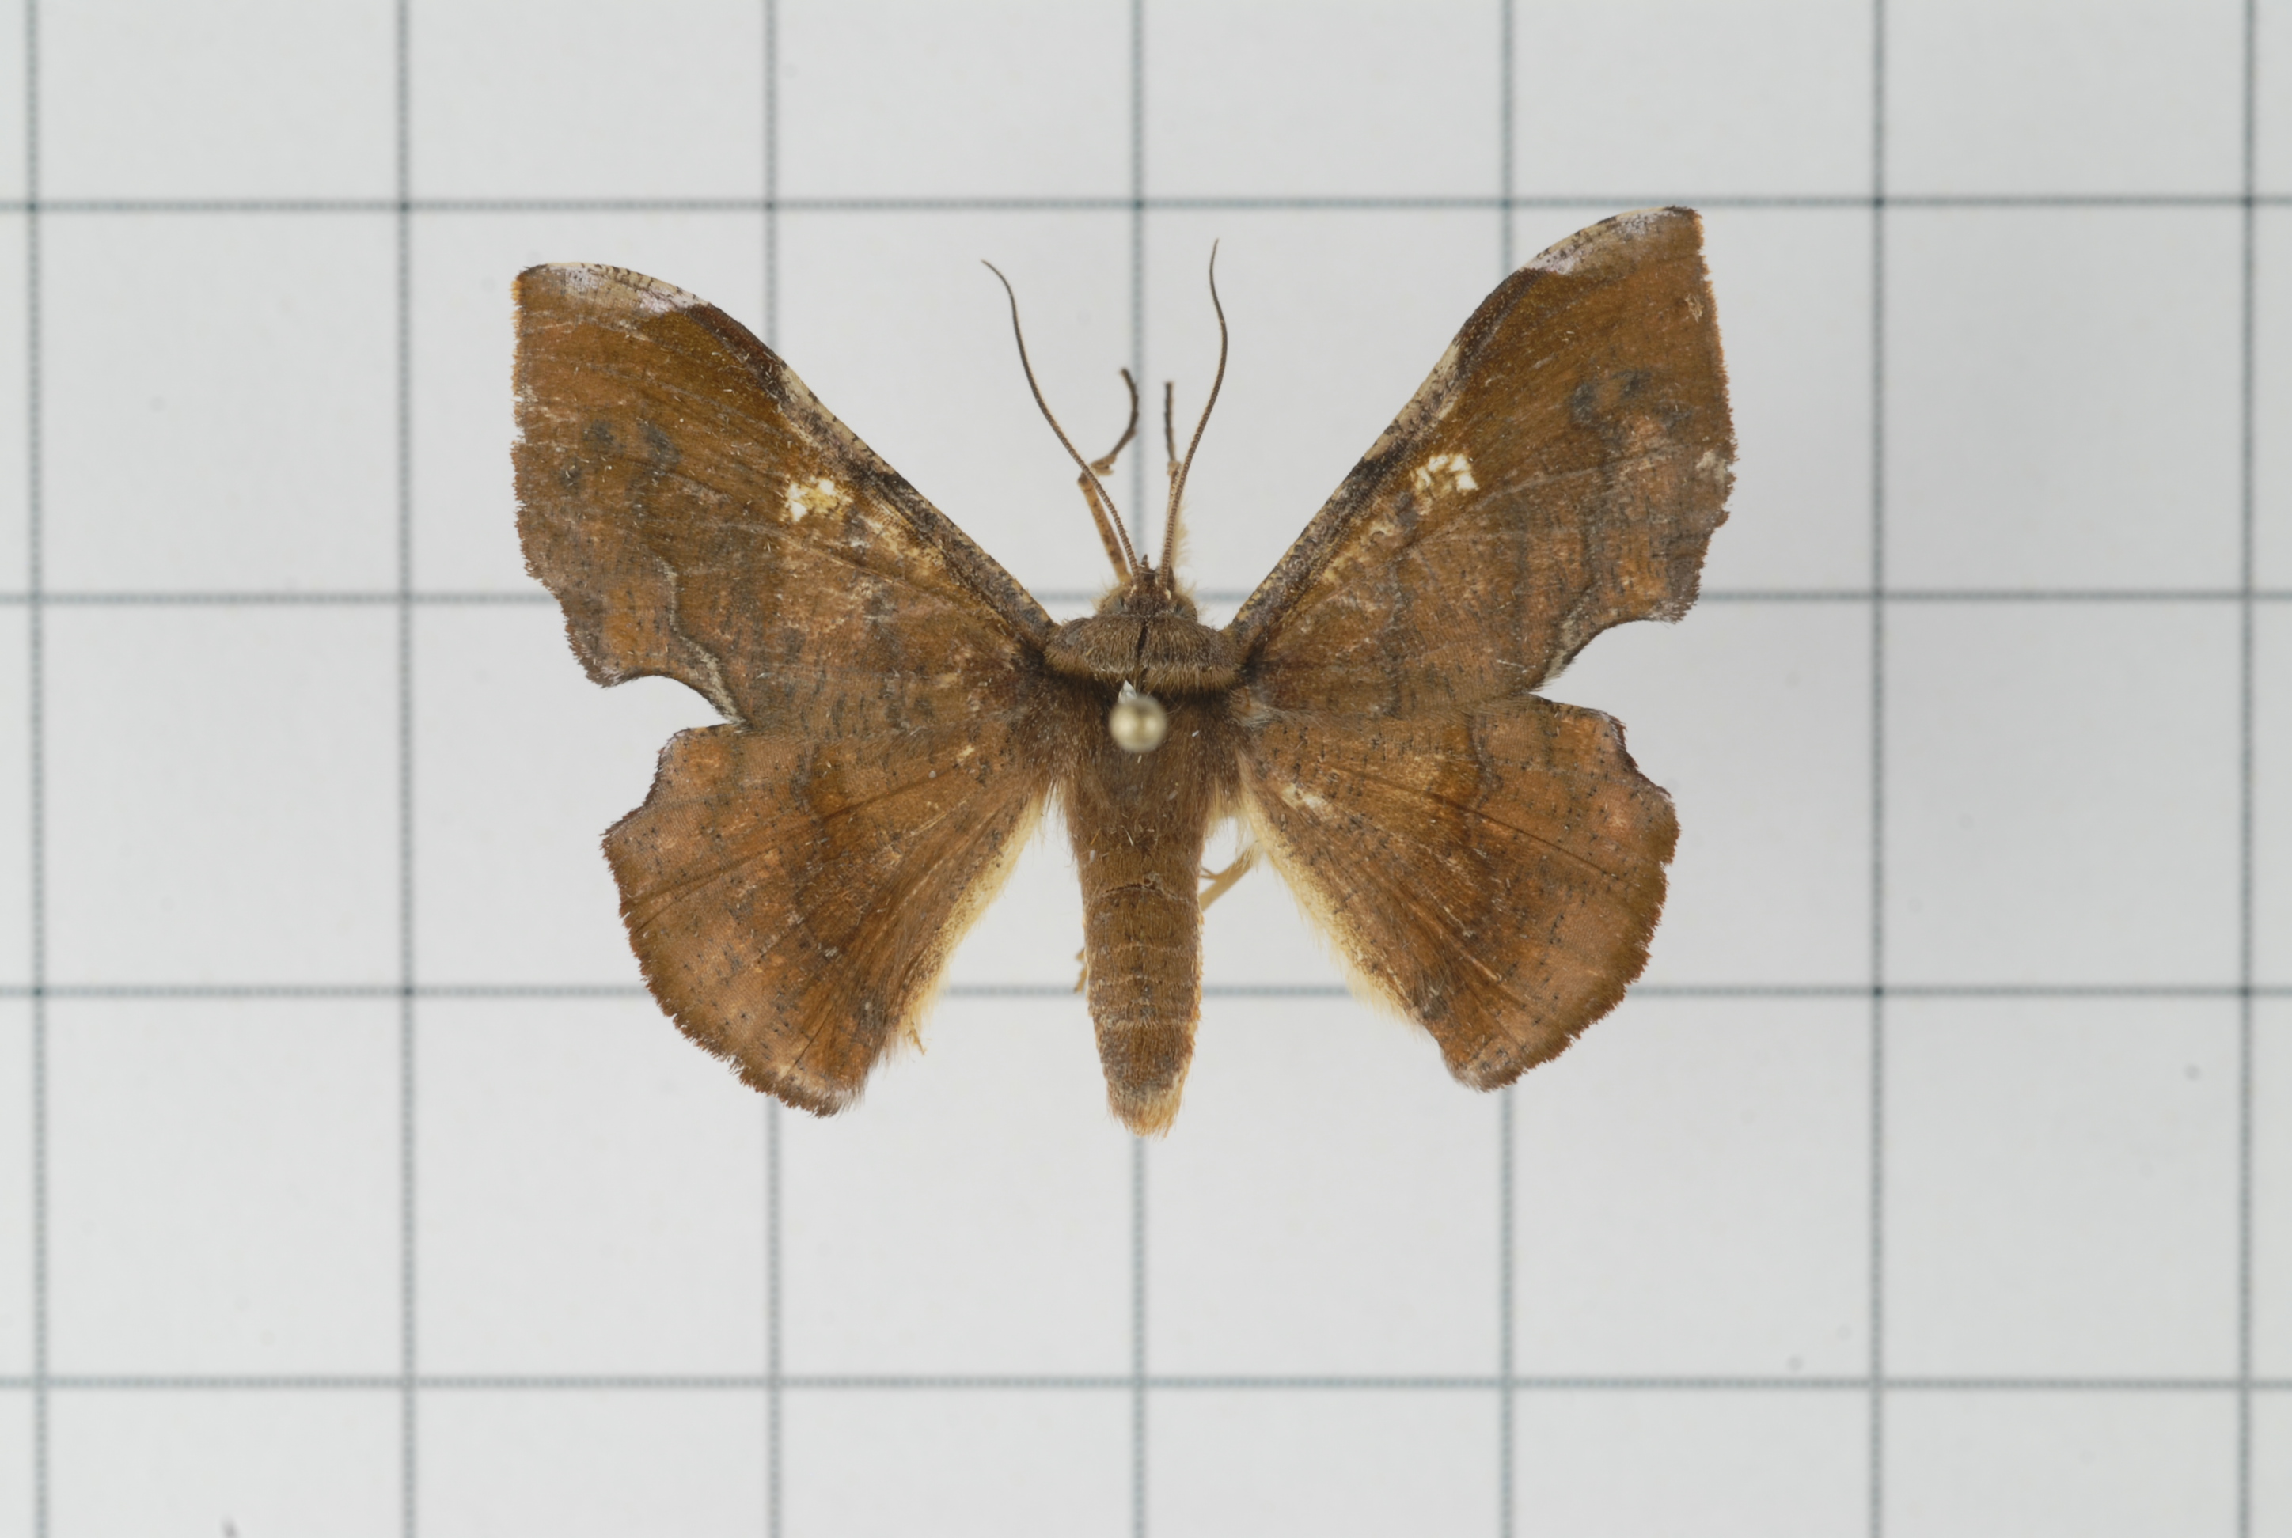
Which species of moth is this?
Fascellina chromataria
